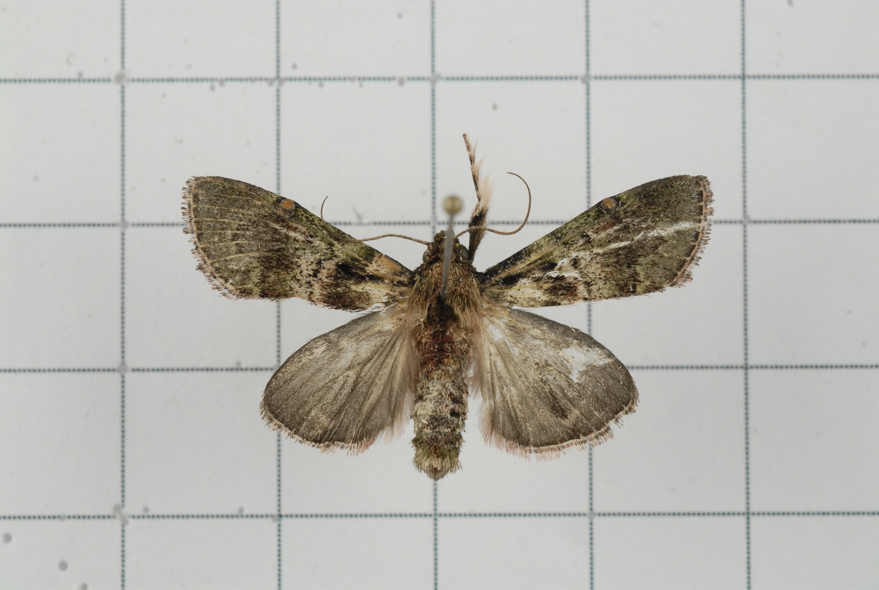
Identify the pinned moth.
Locastra muscosalis
